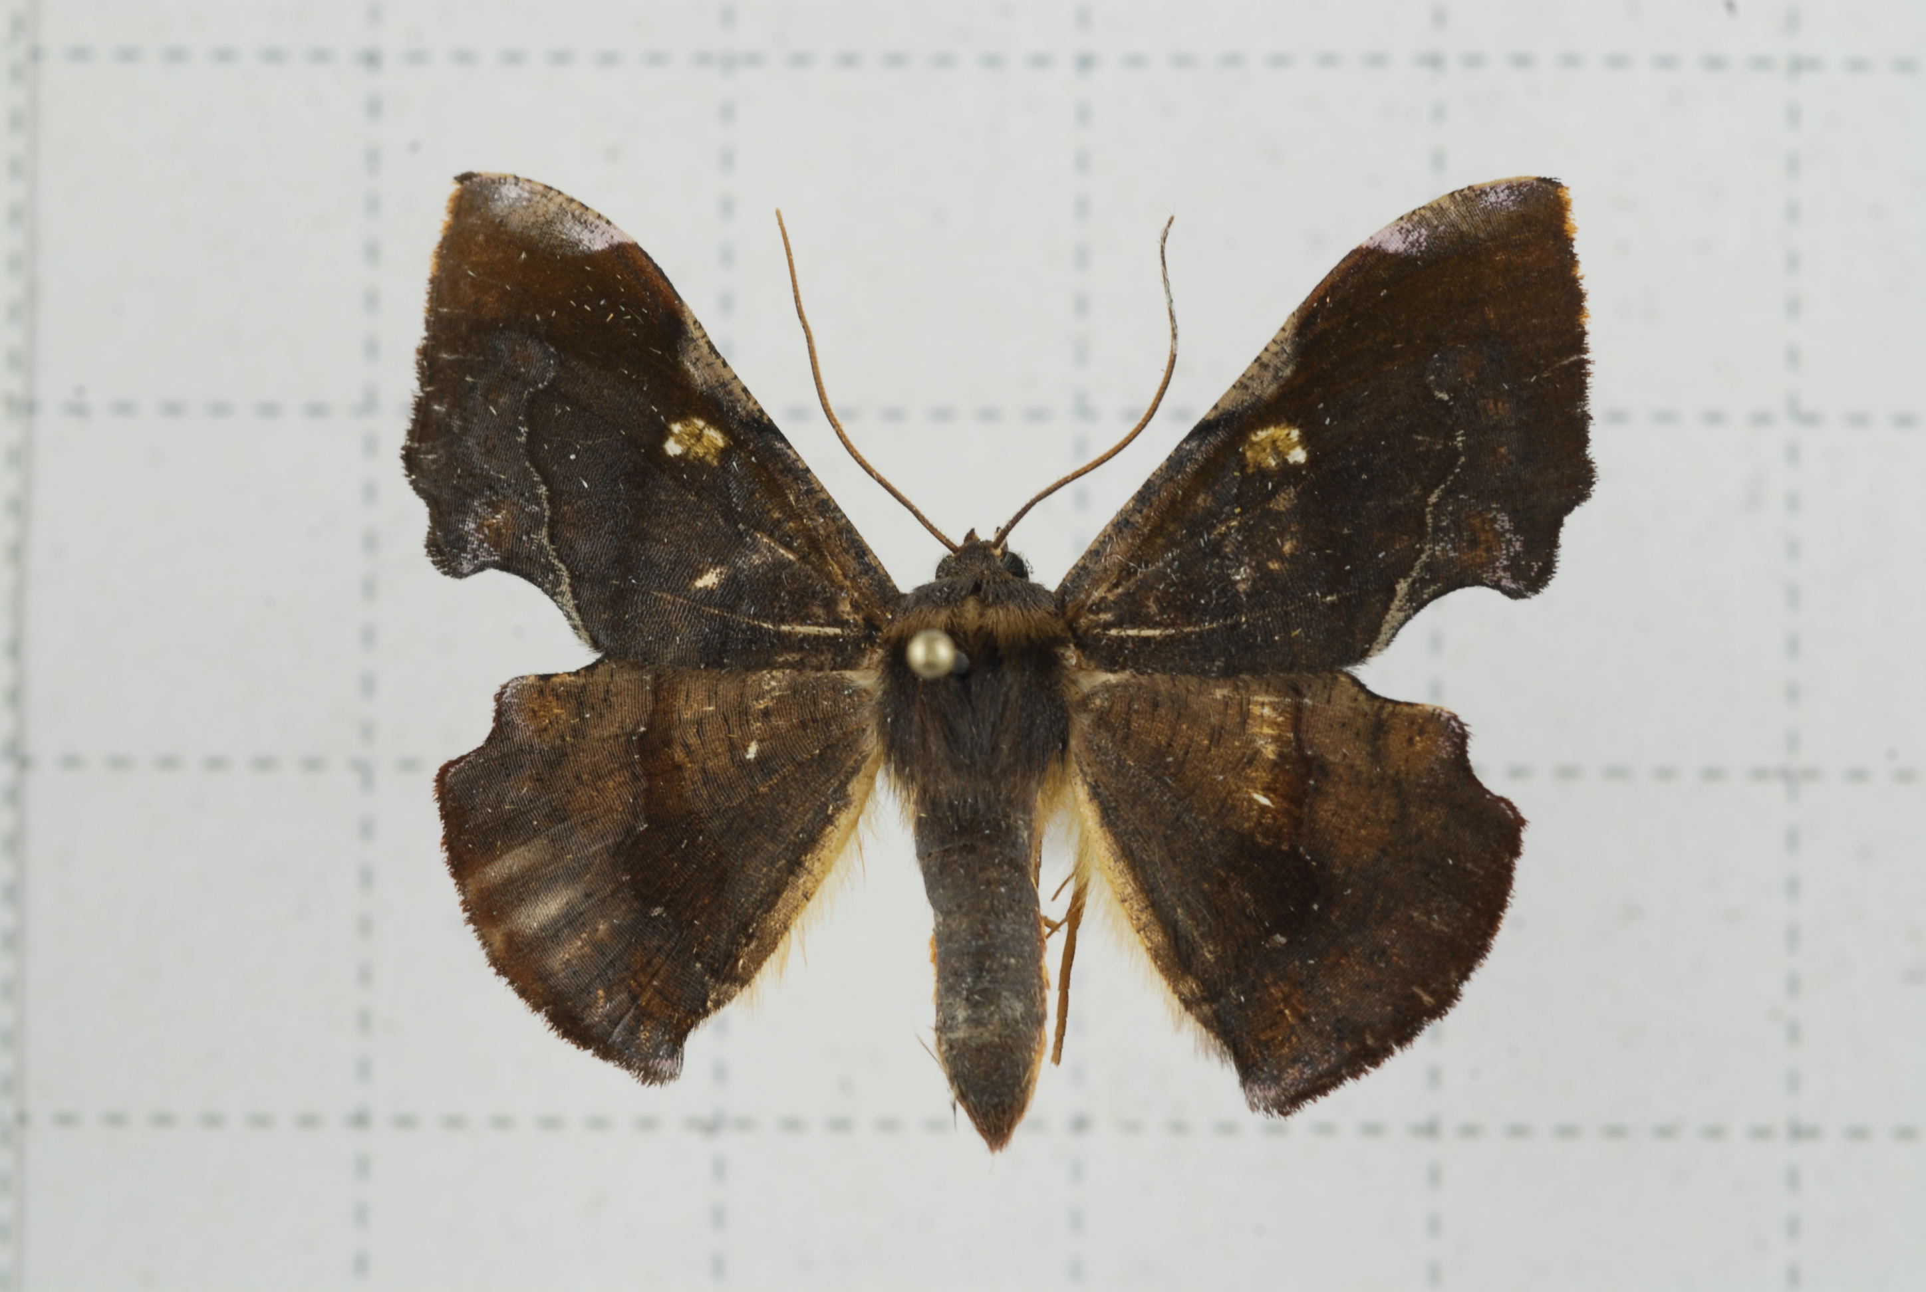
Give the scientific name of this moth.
Fascellina chromataria
